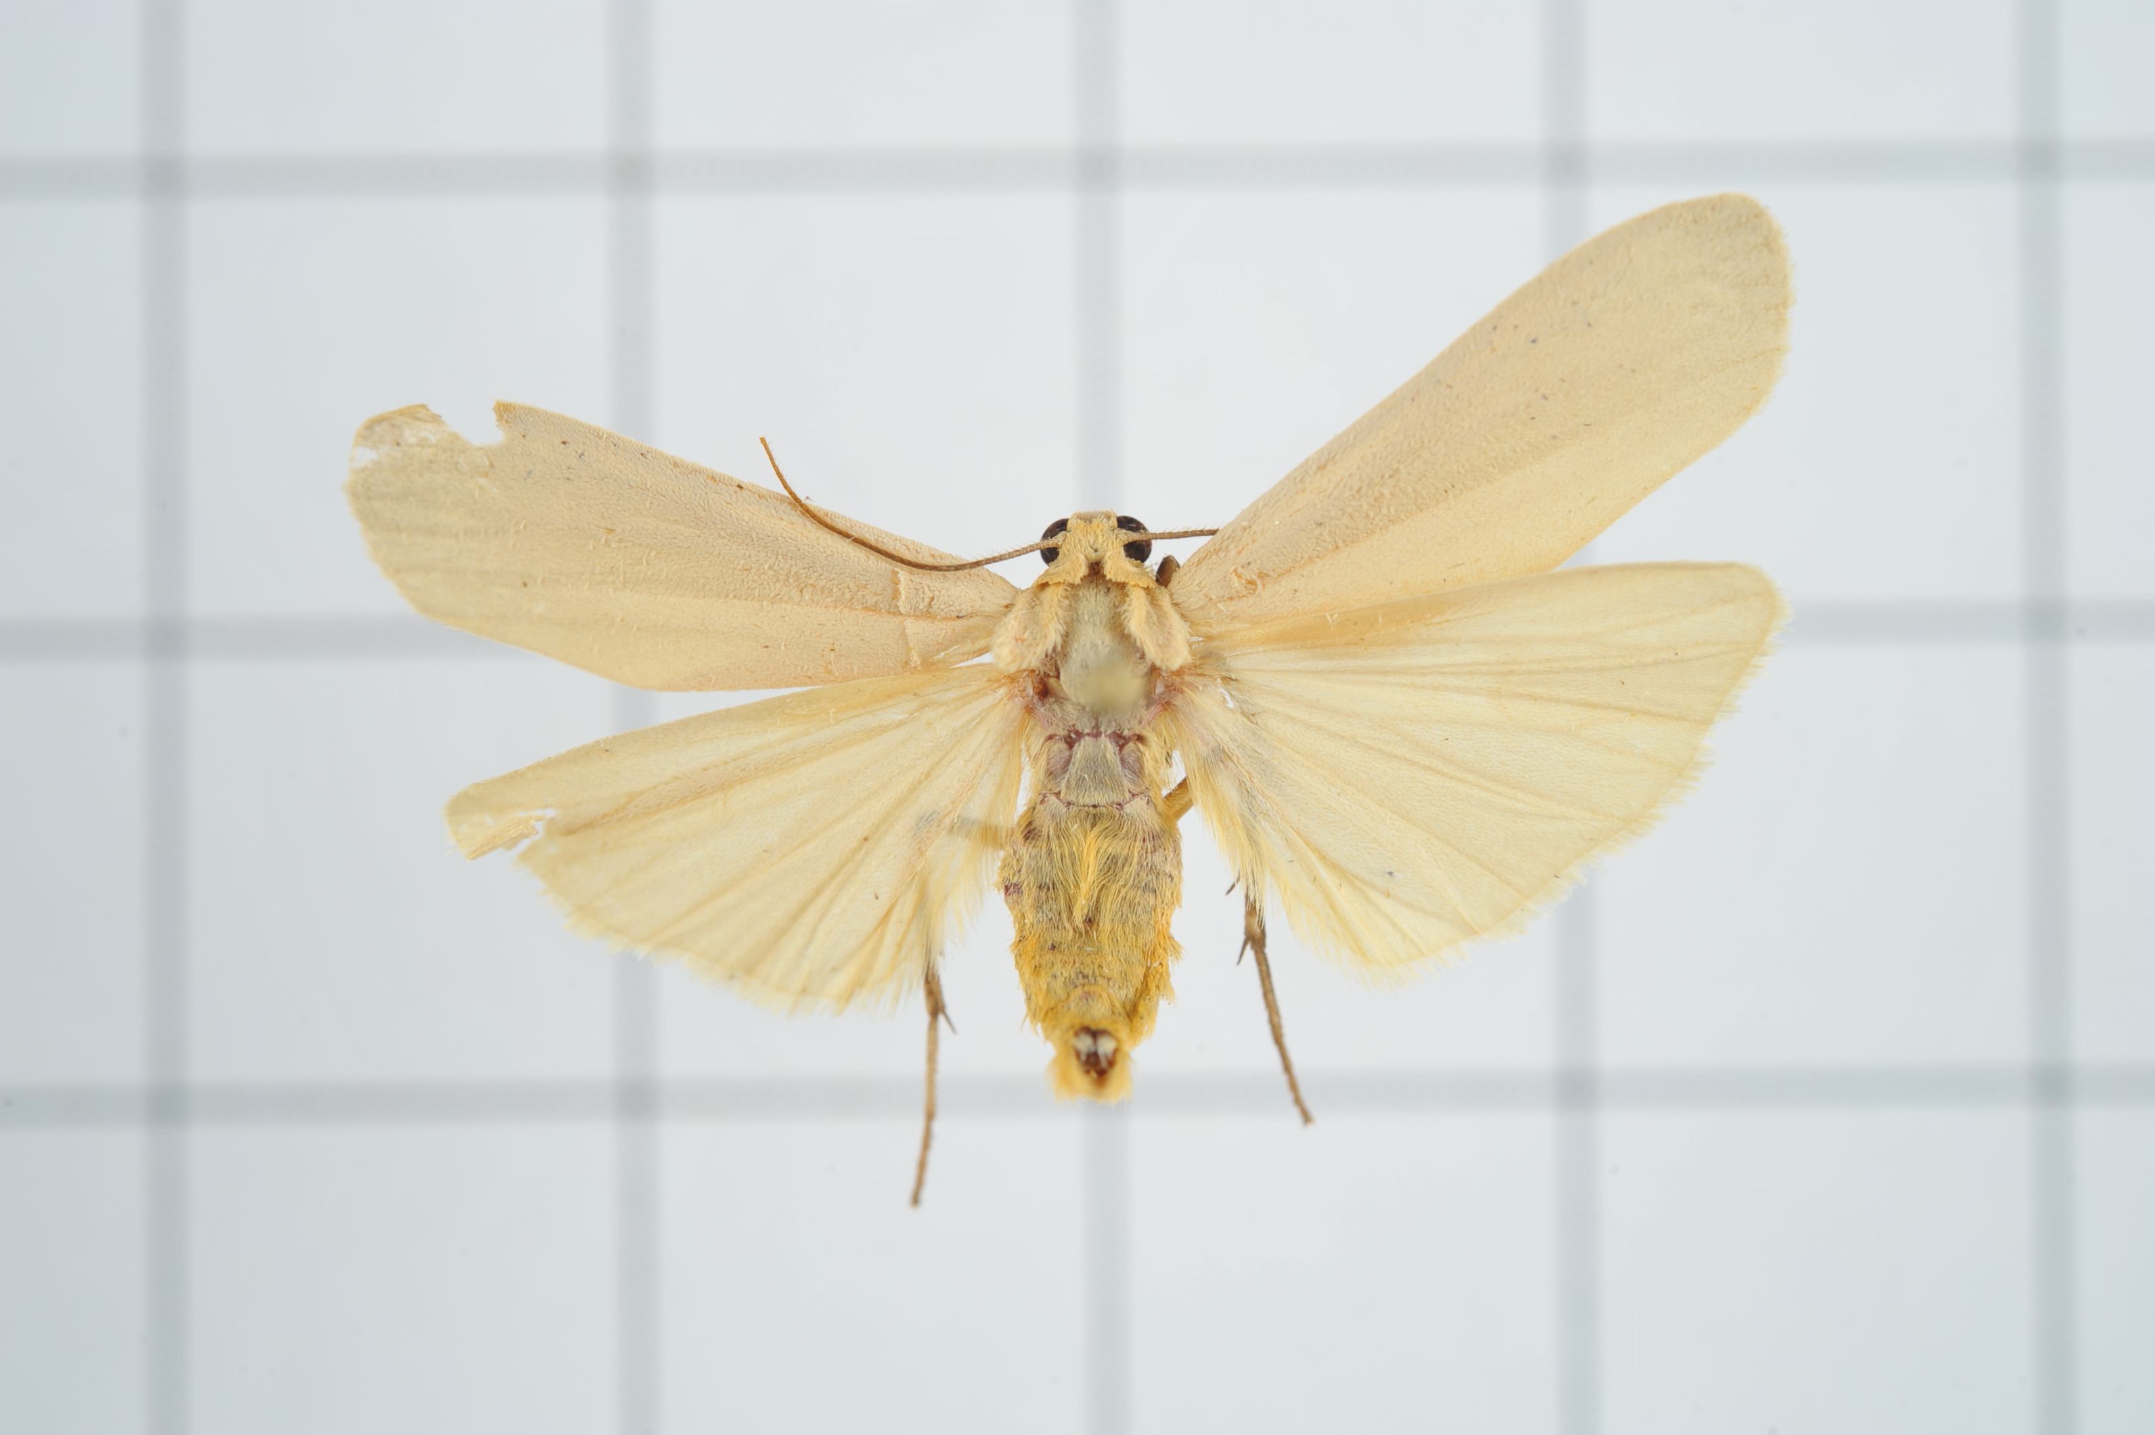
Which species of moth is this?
Eilema ranrunensis
